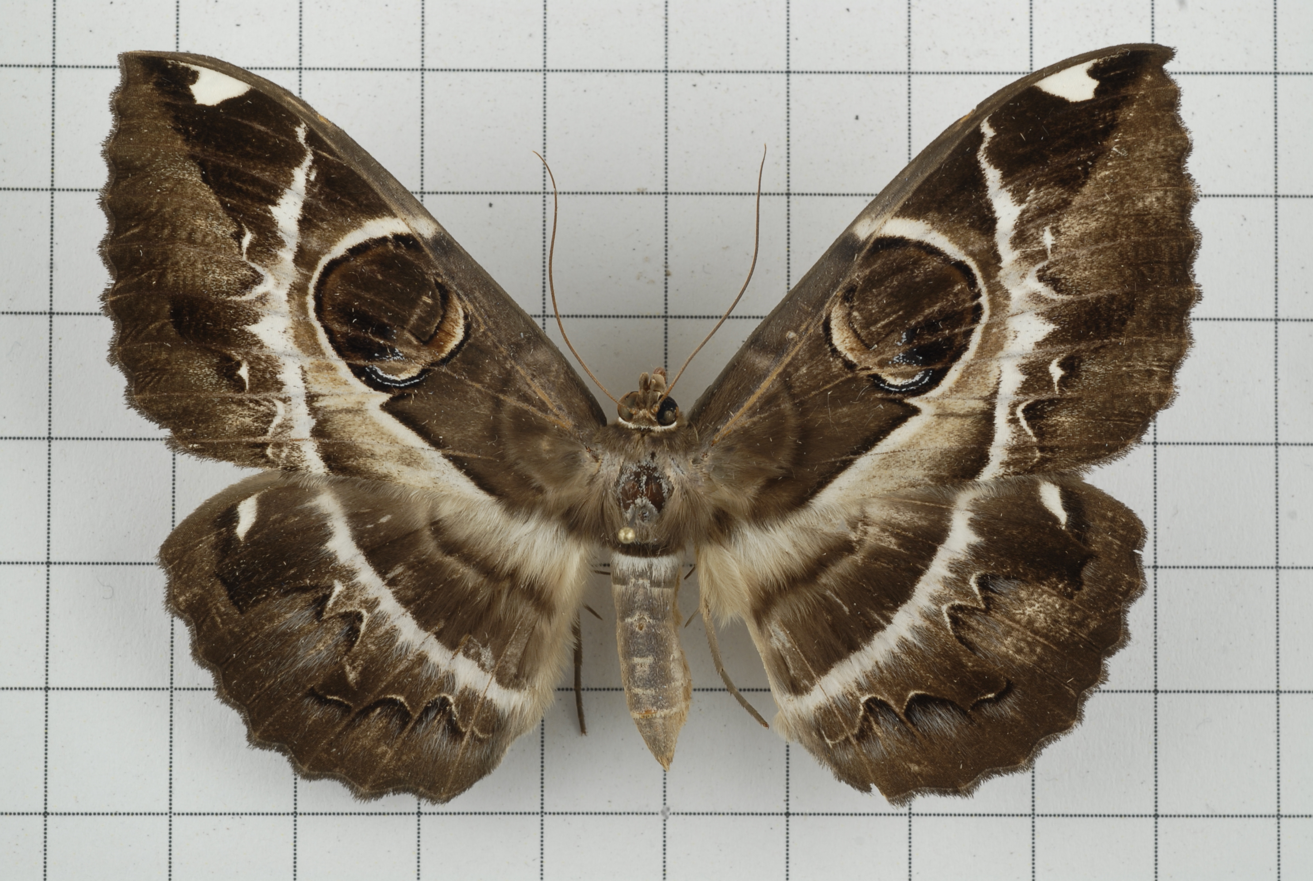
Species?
Erebus ephesperis
